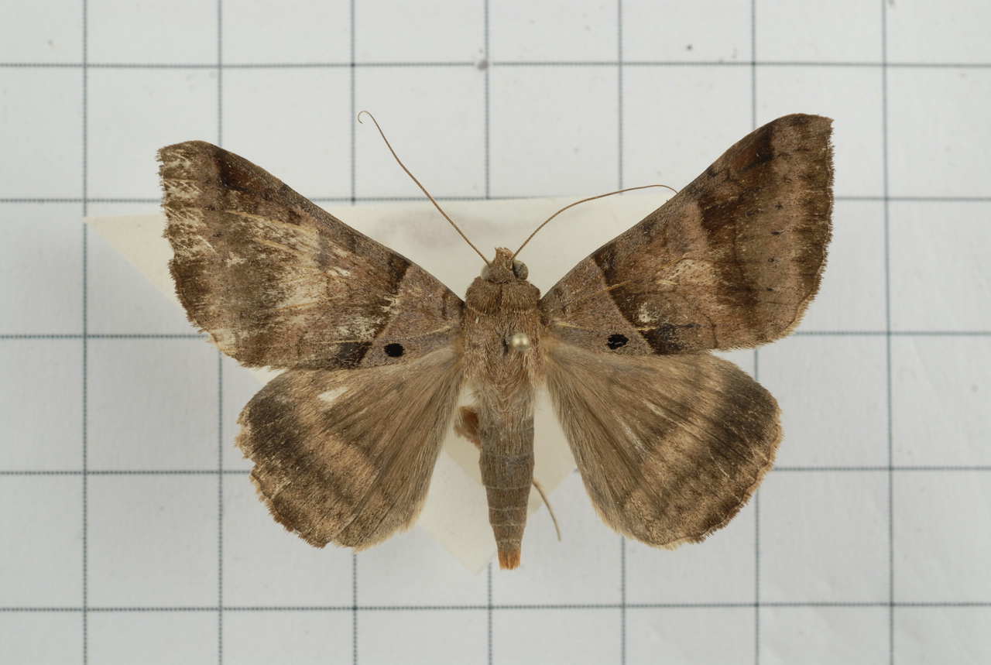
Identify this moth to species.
Mocis undata
